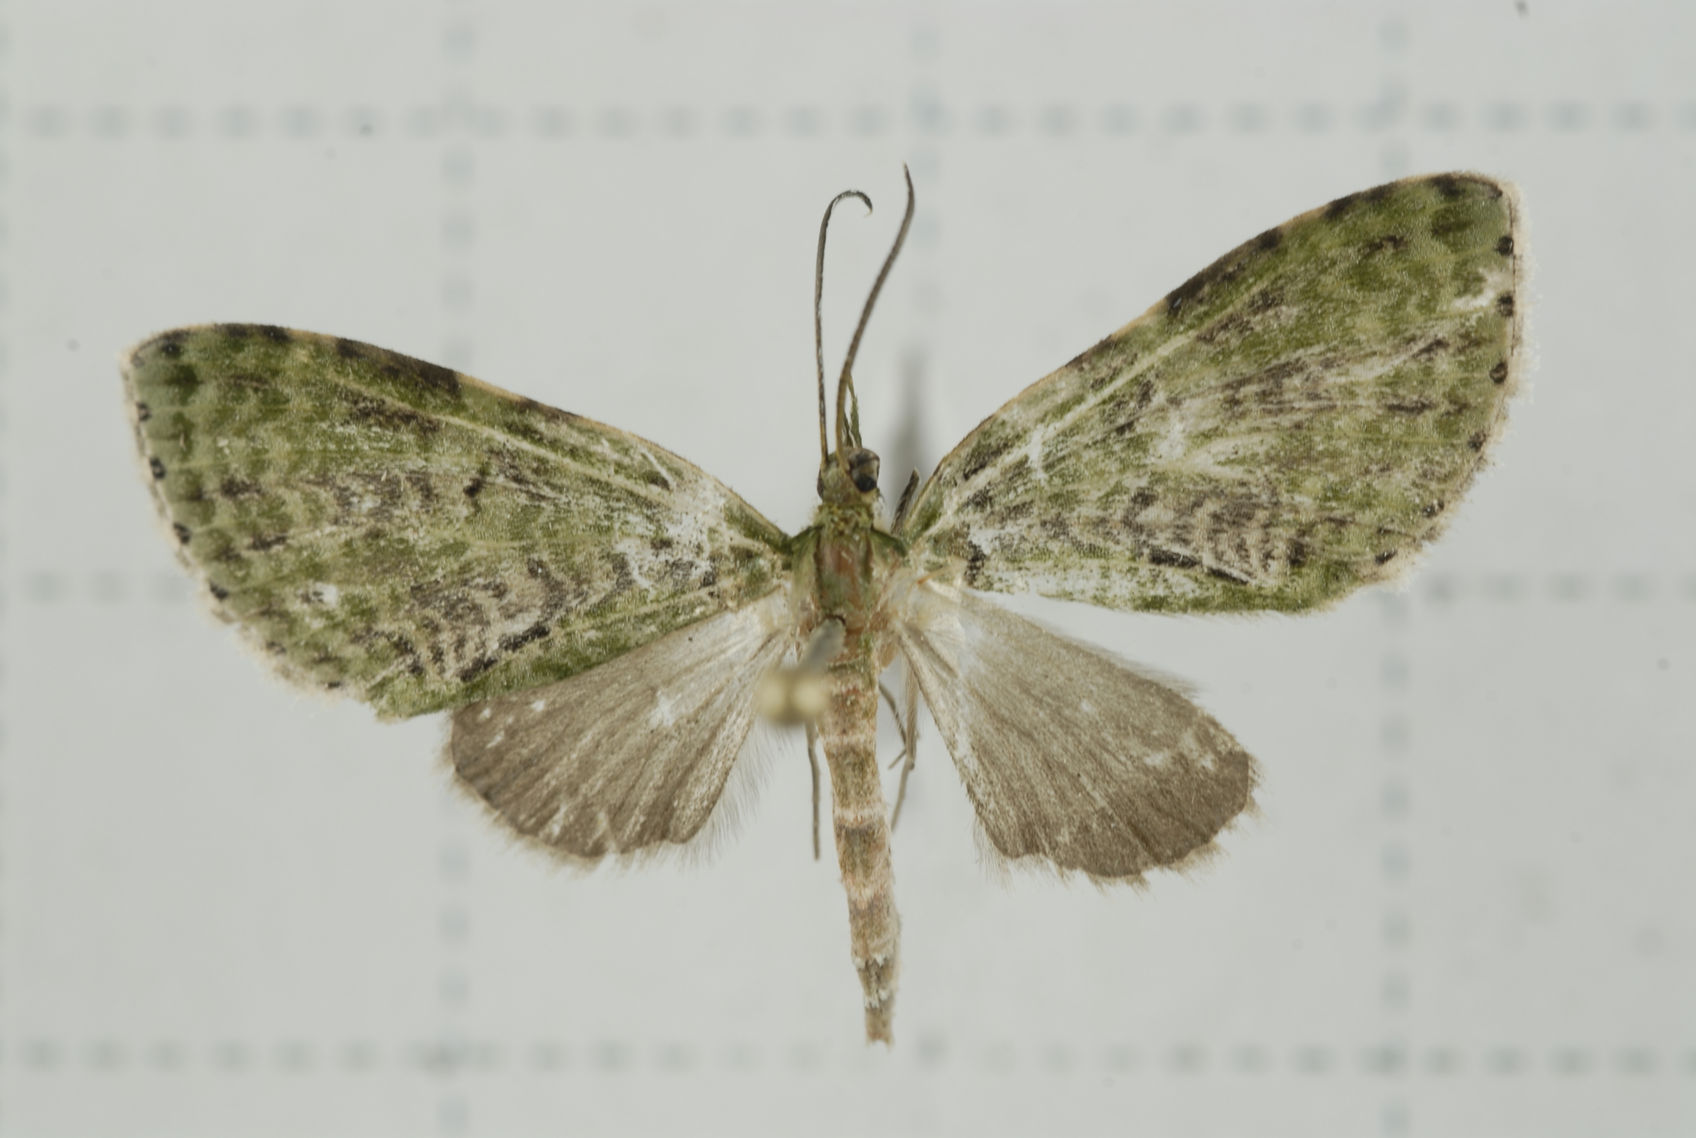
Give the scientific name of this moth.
Phthonoloba viridifasciata
